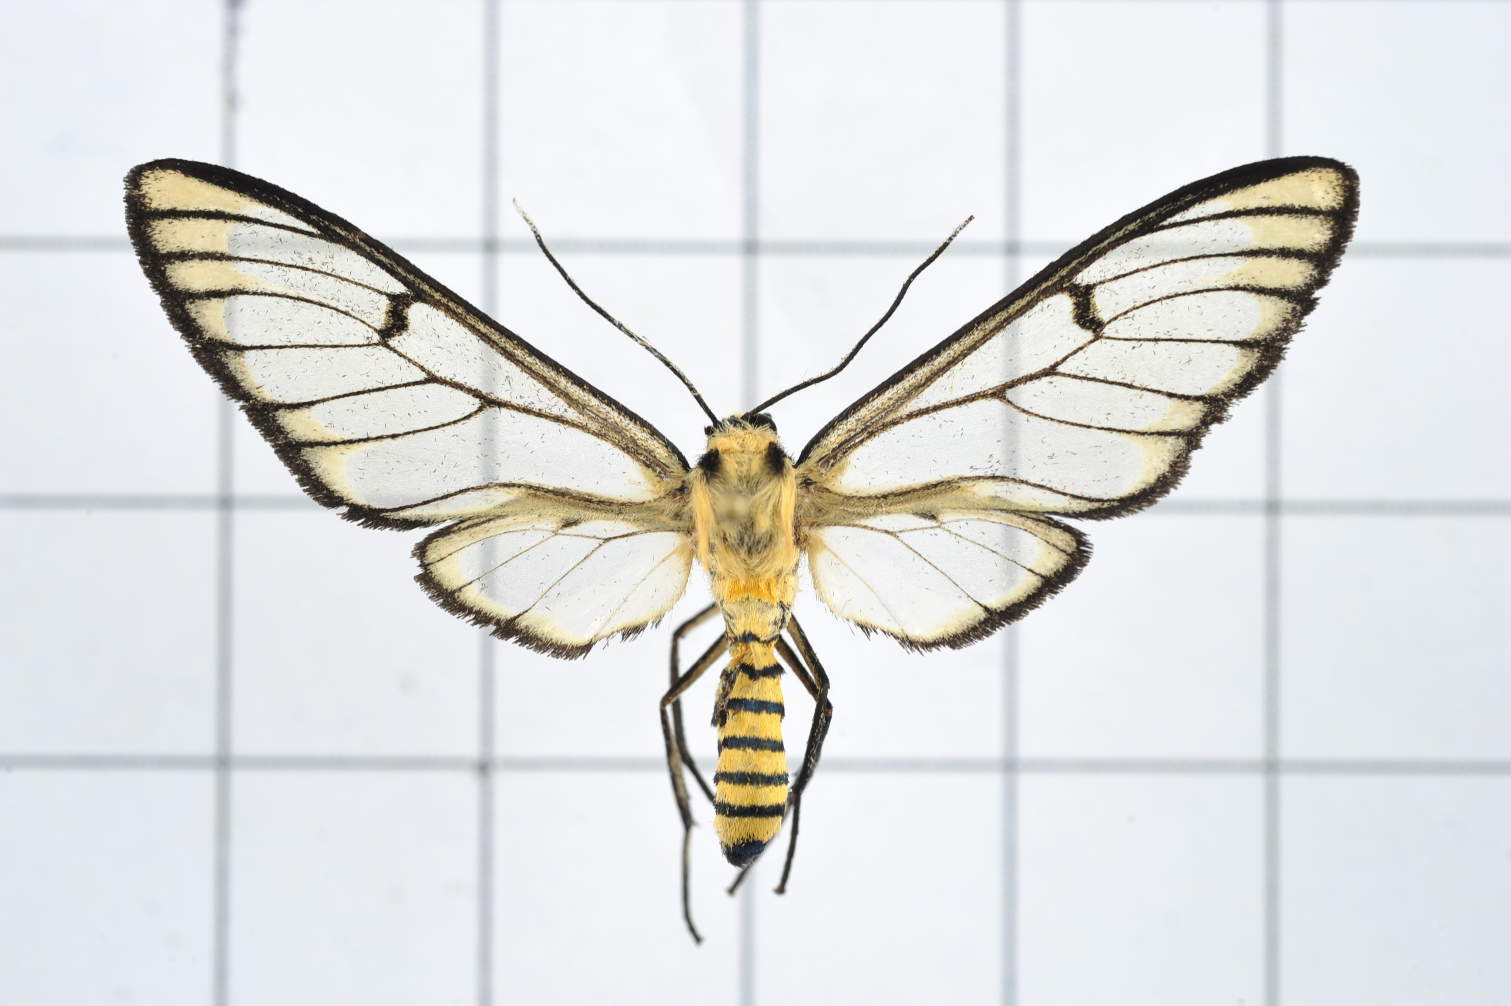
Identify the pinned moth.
Amata wilemani
